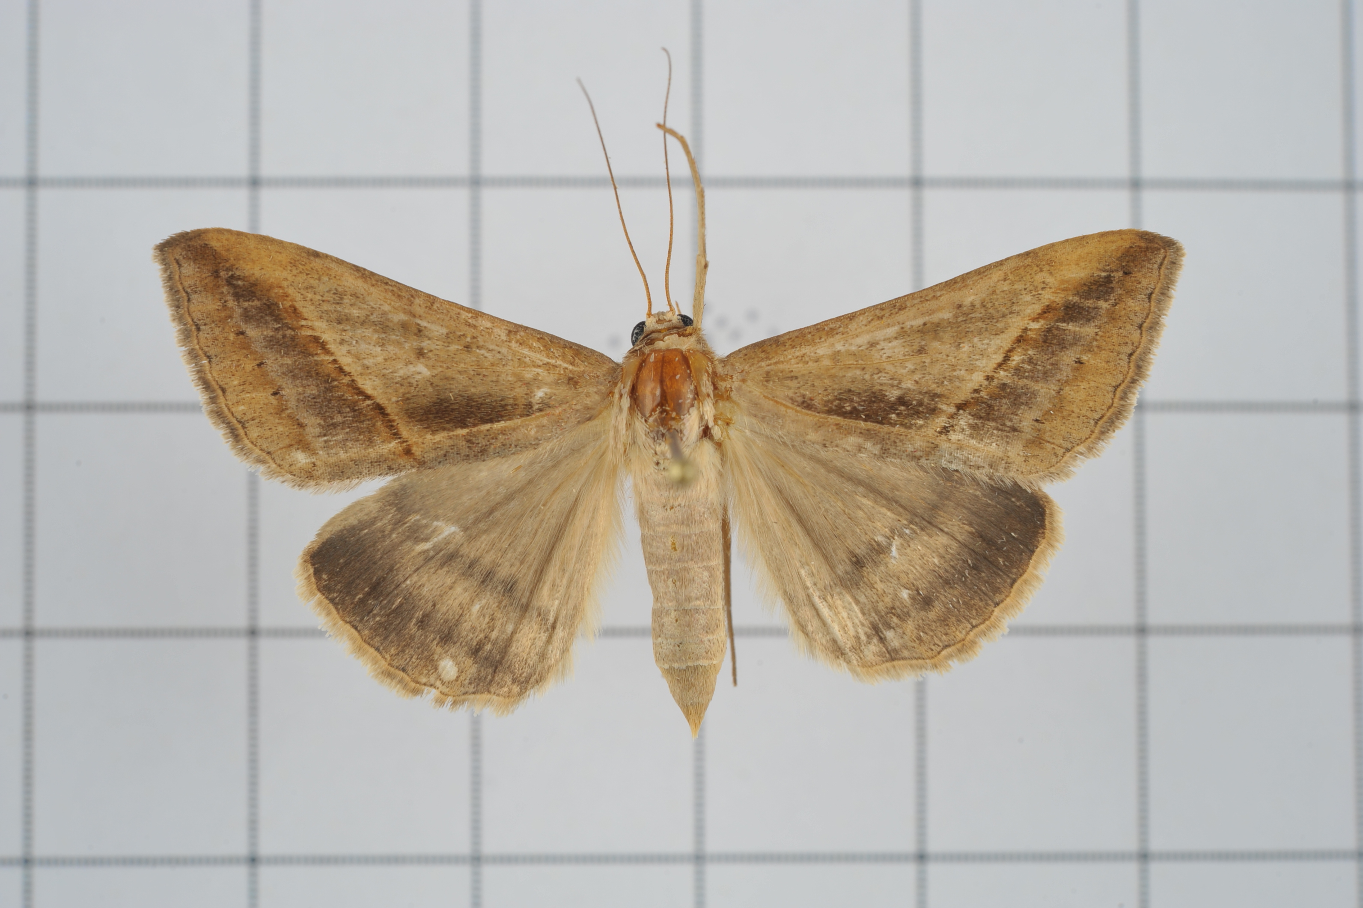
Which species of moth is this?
Mocis frugalis
